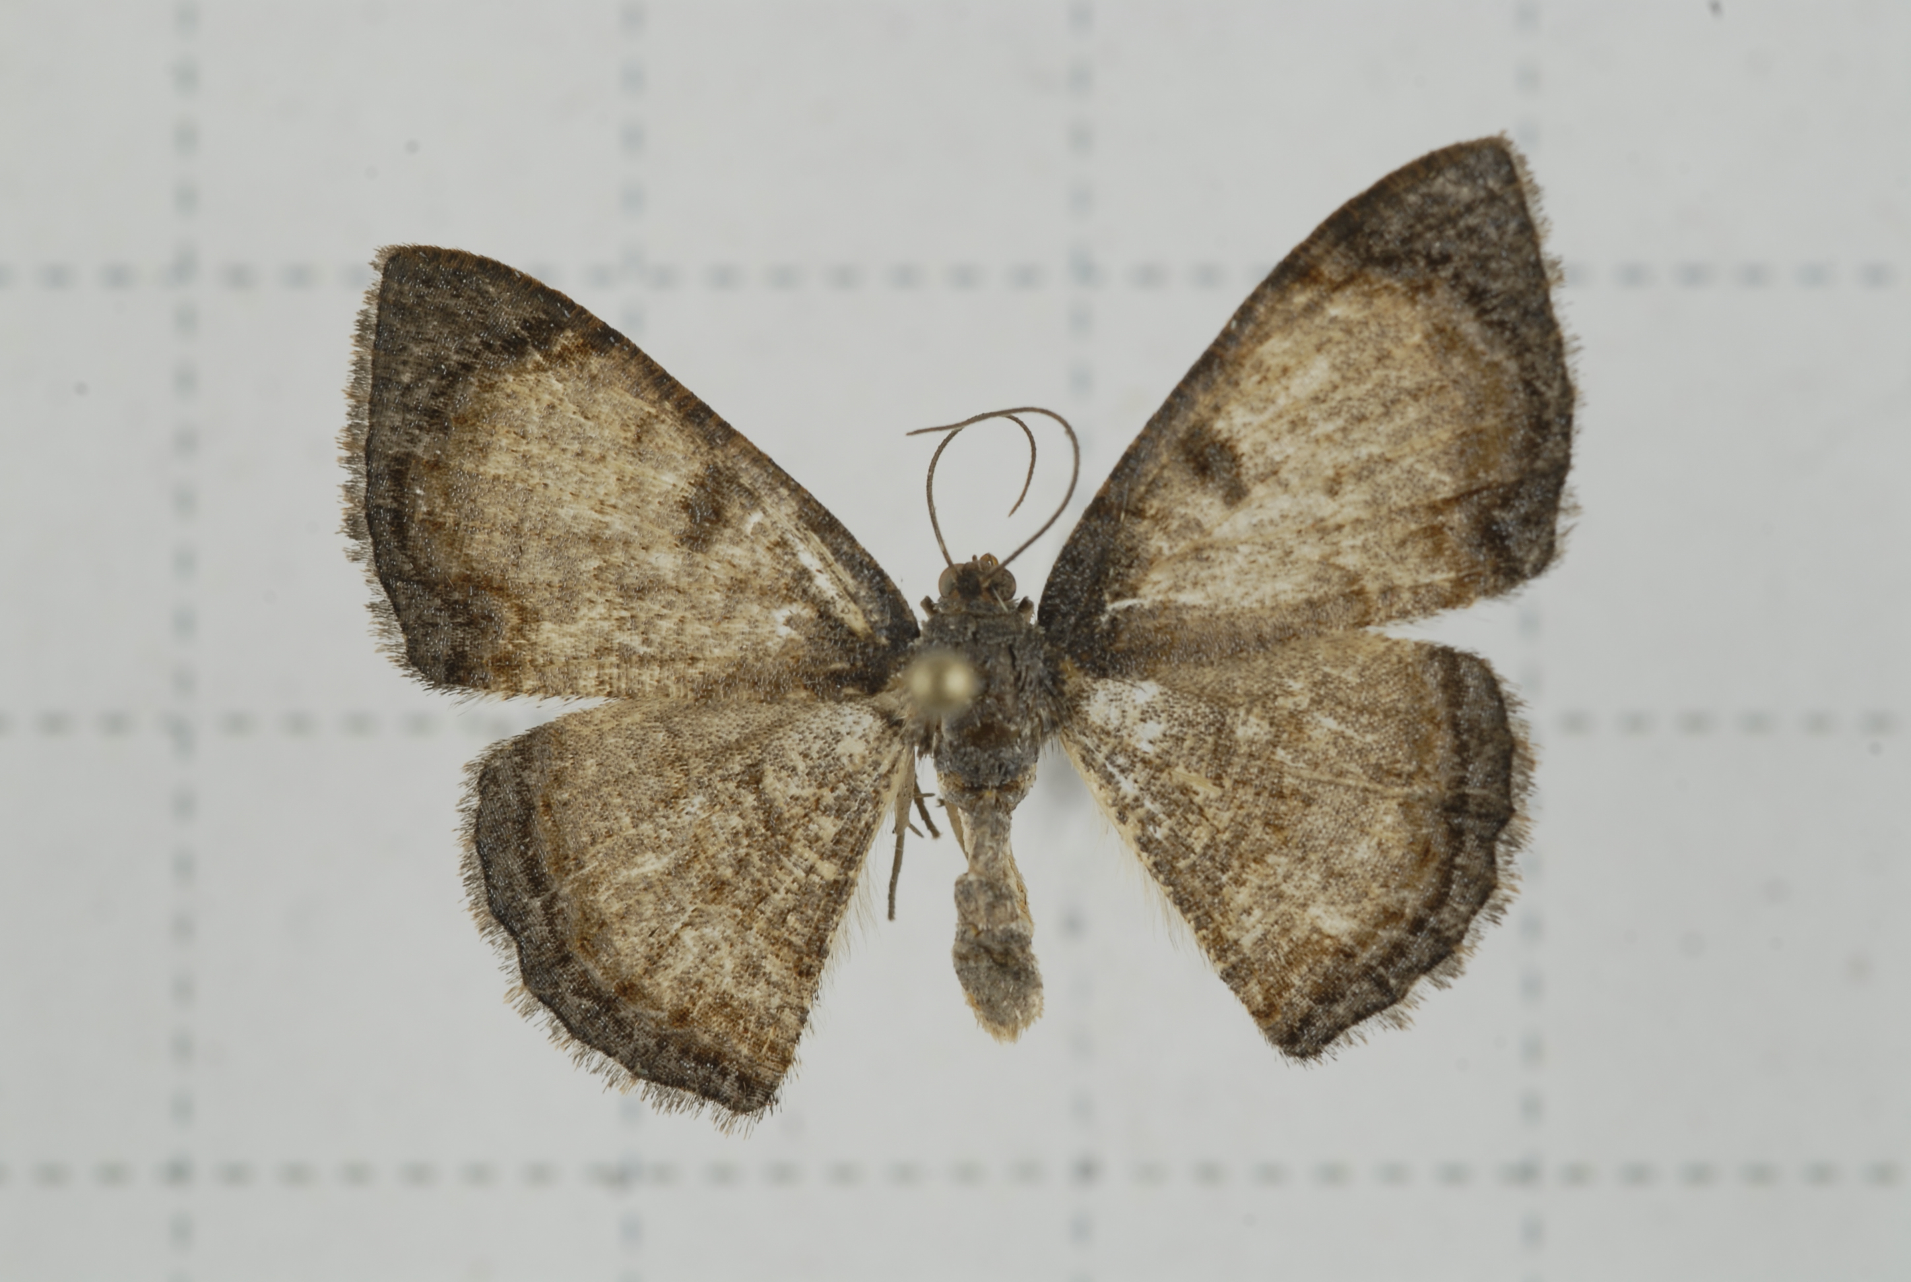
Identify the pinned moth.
Hydatocapnia gemina
